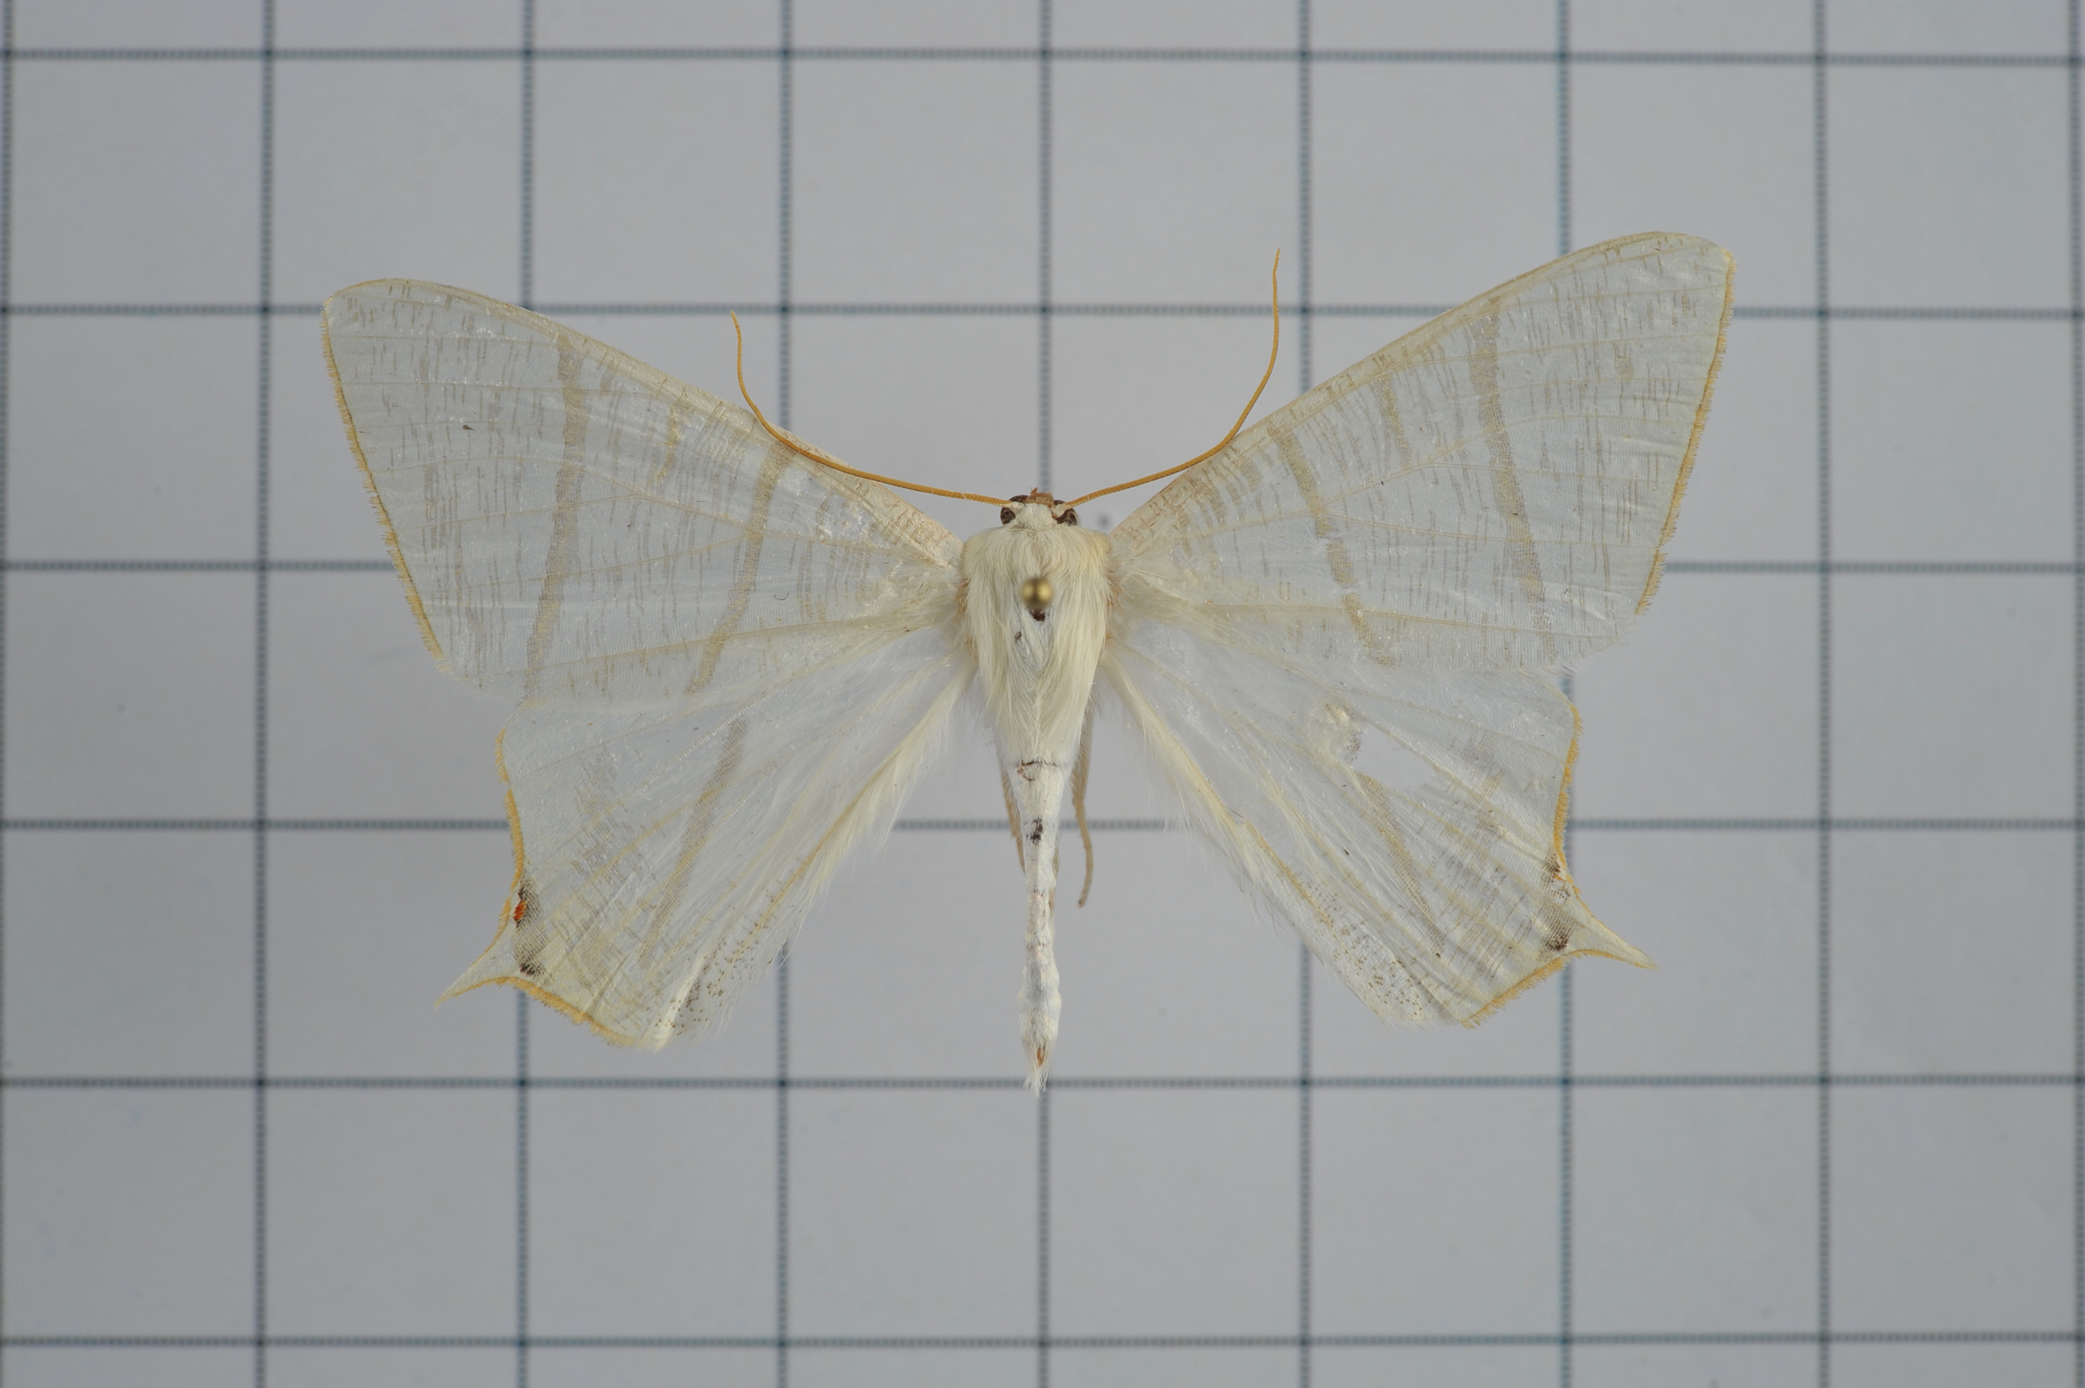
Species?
Ourapteryx pallidula
